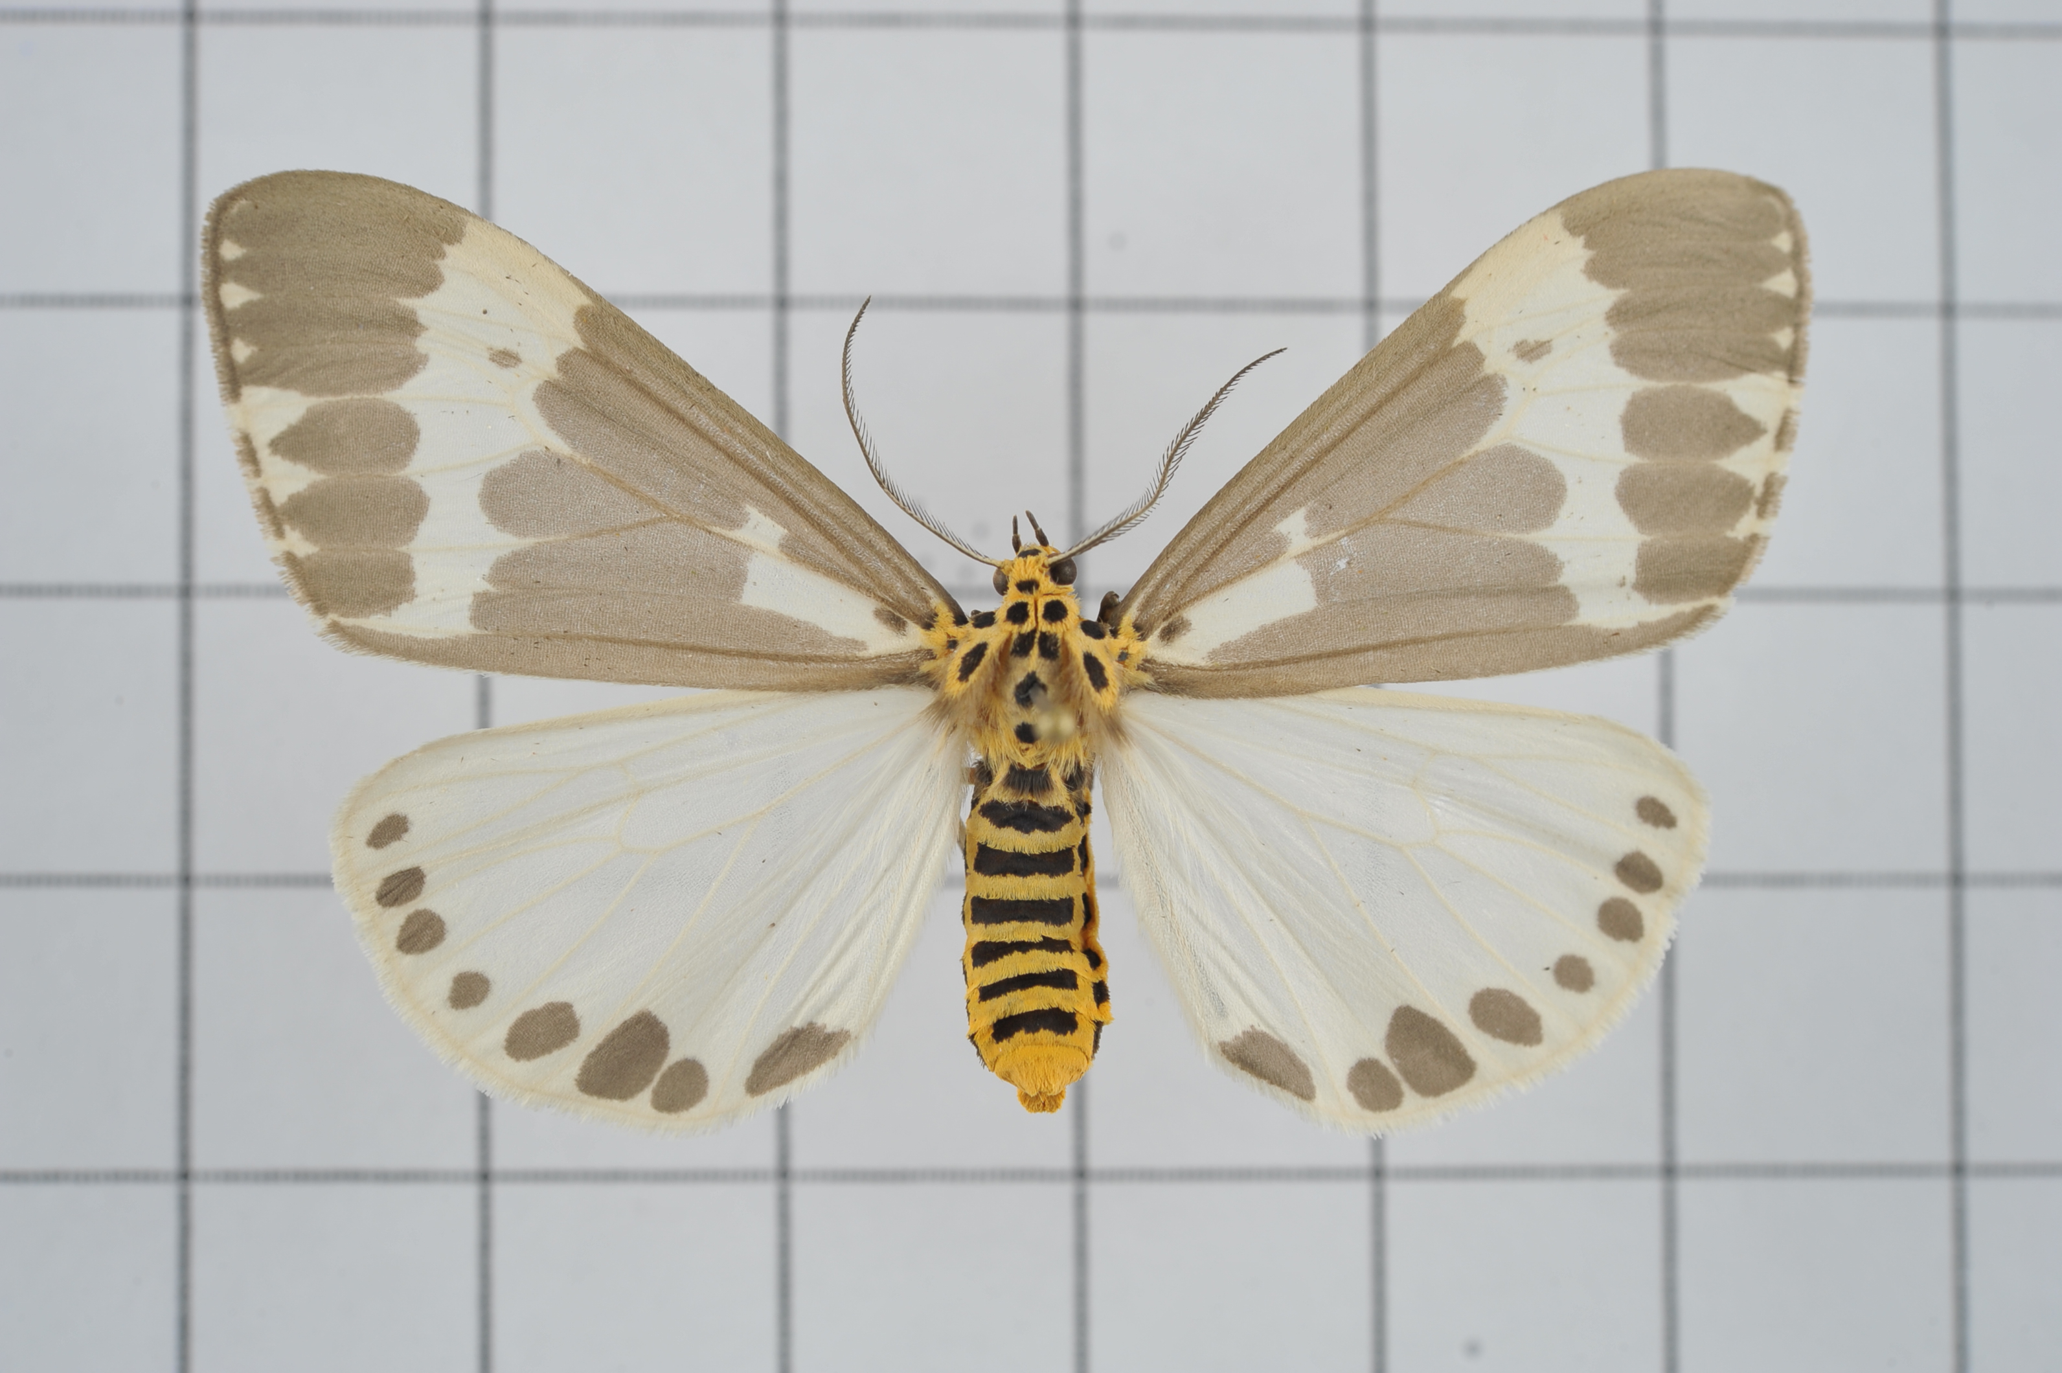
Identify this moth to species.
Nyctemera albofasciata
